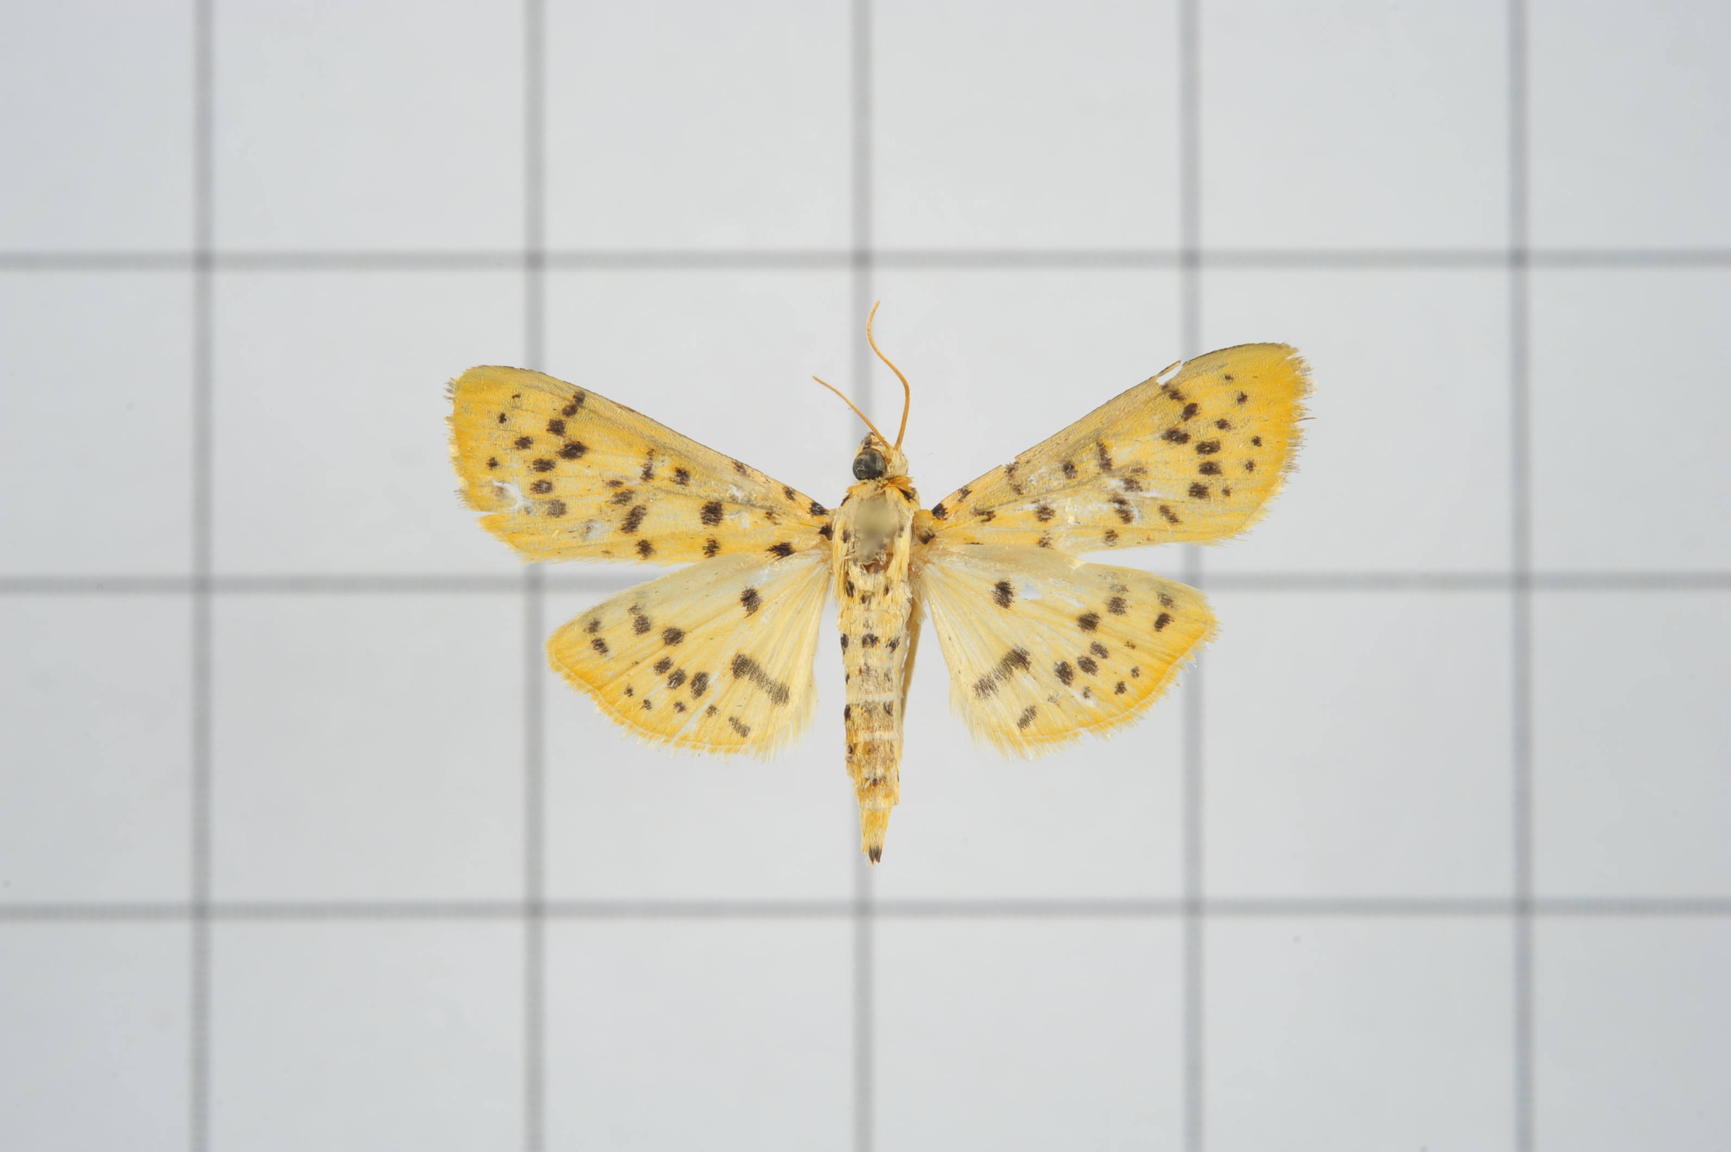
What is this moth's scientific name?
Conogethes parvipunctalis
